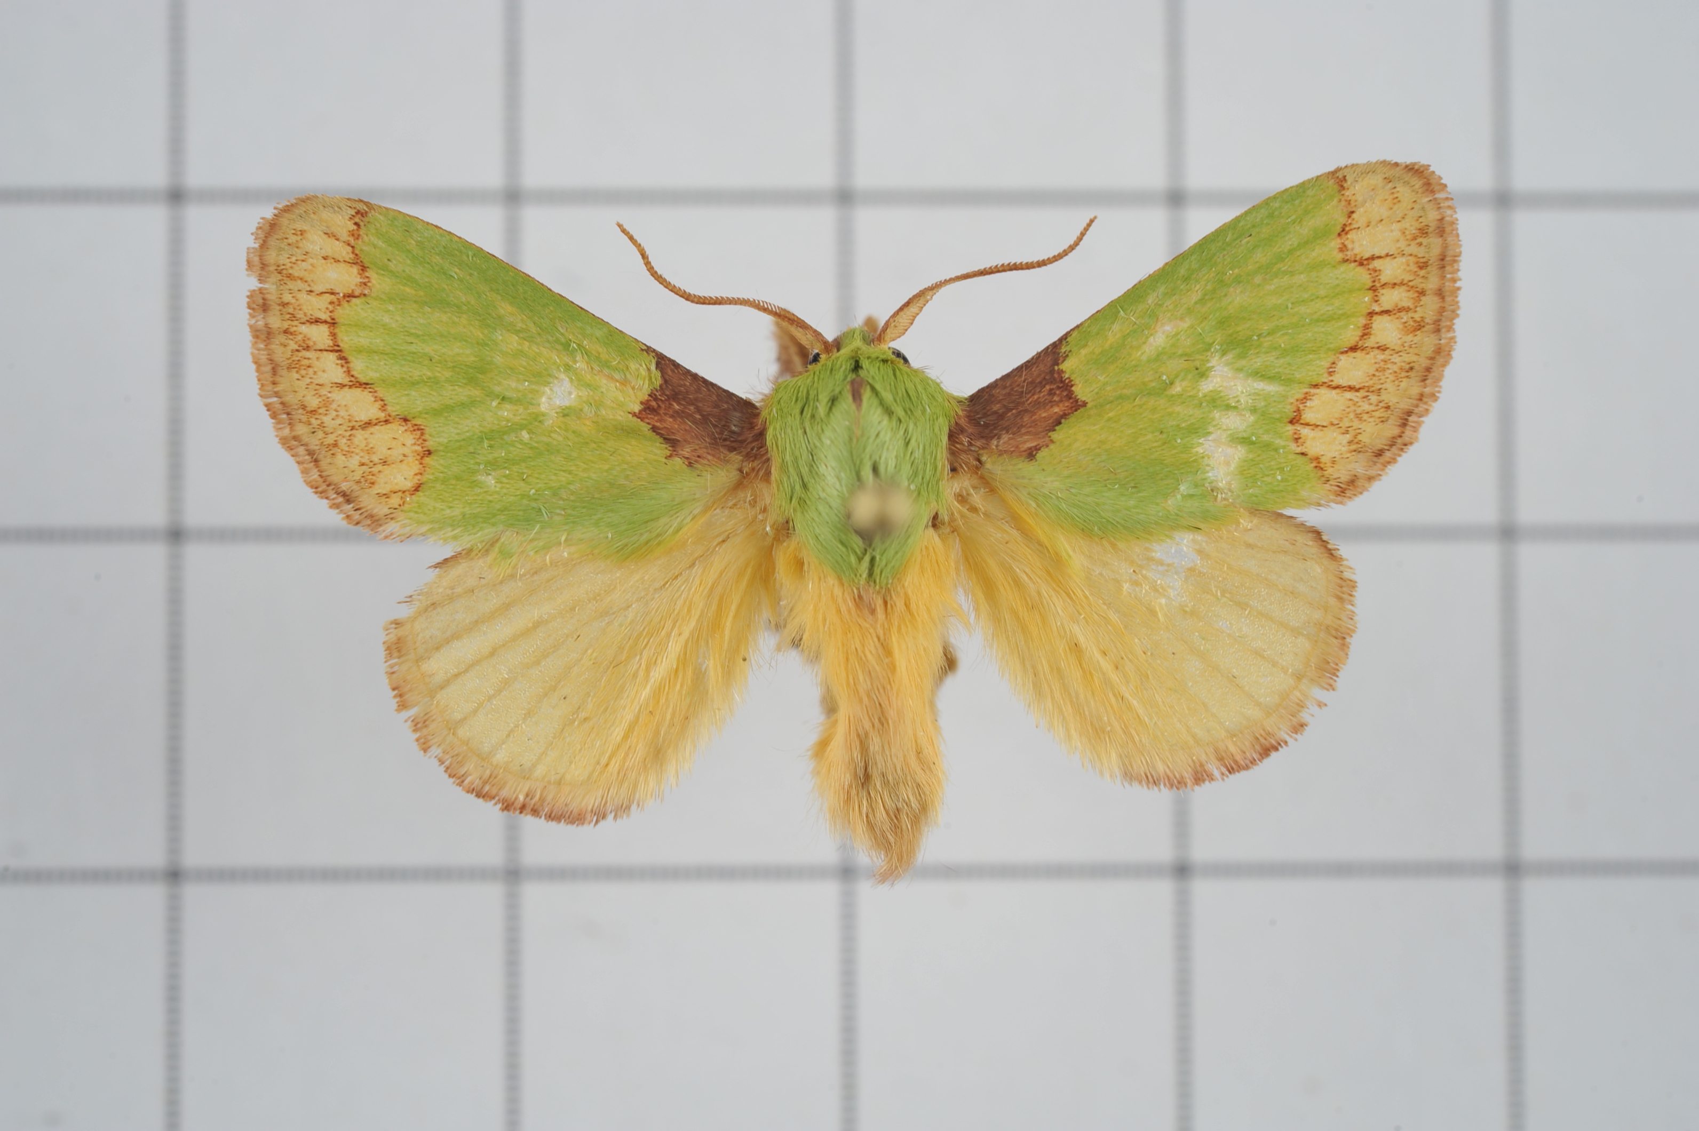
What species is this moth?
Parasa consocia
